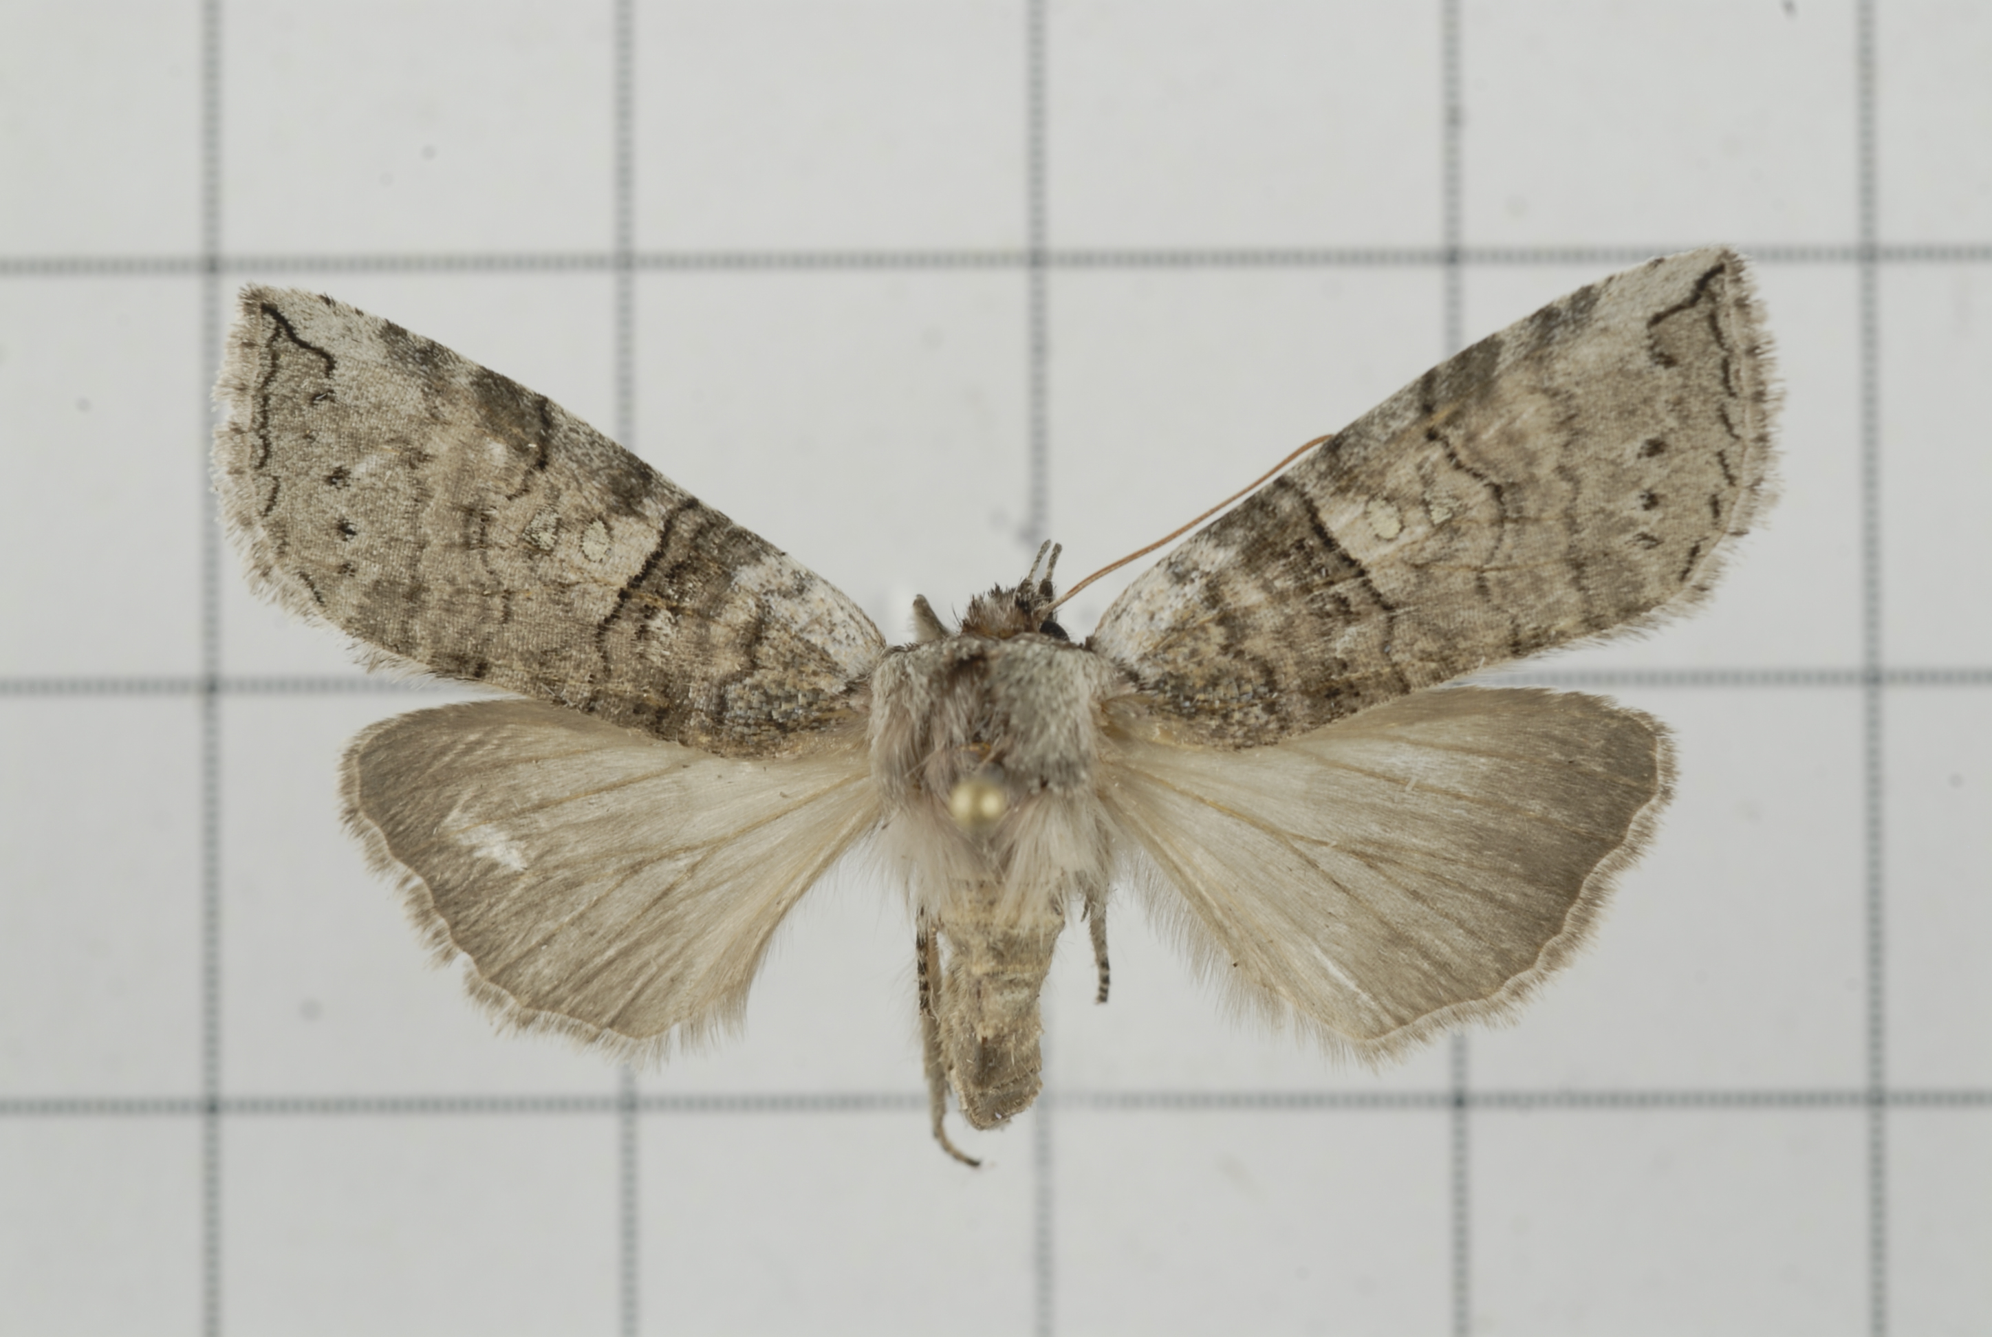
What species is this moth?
Takapsestis wilemaniella wilemaniella
